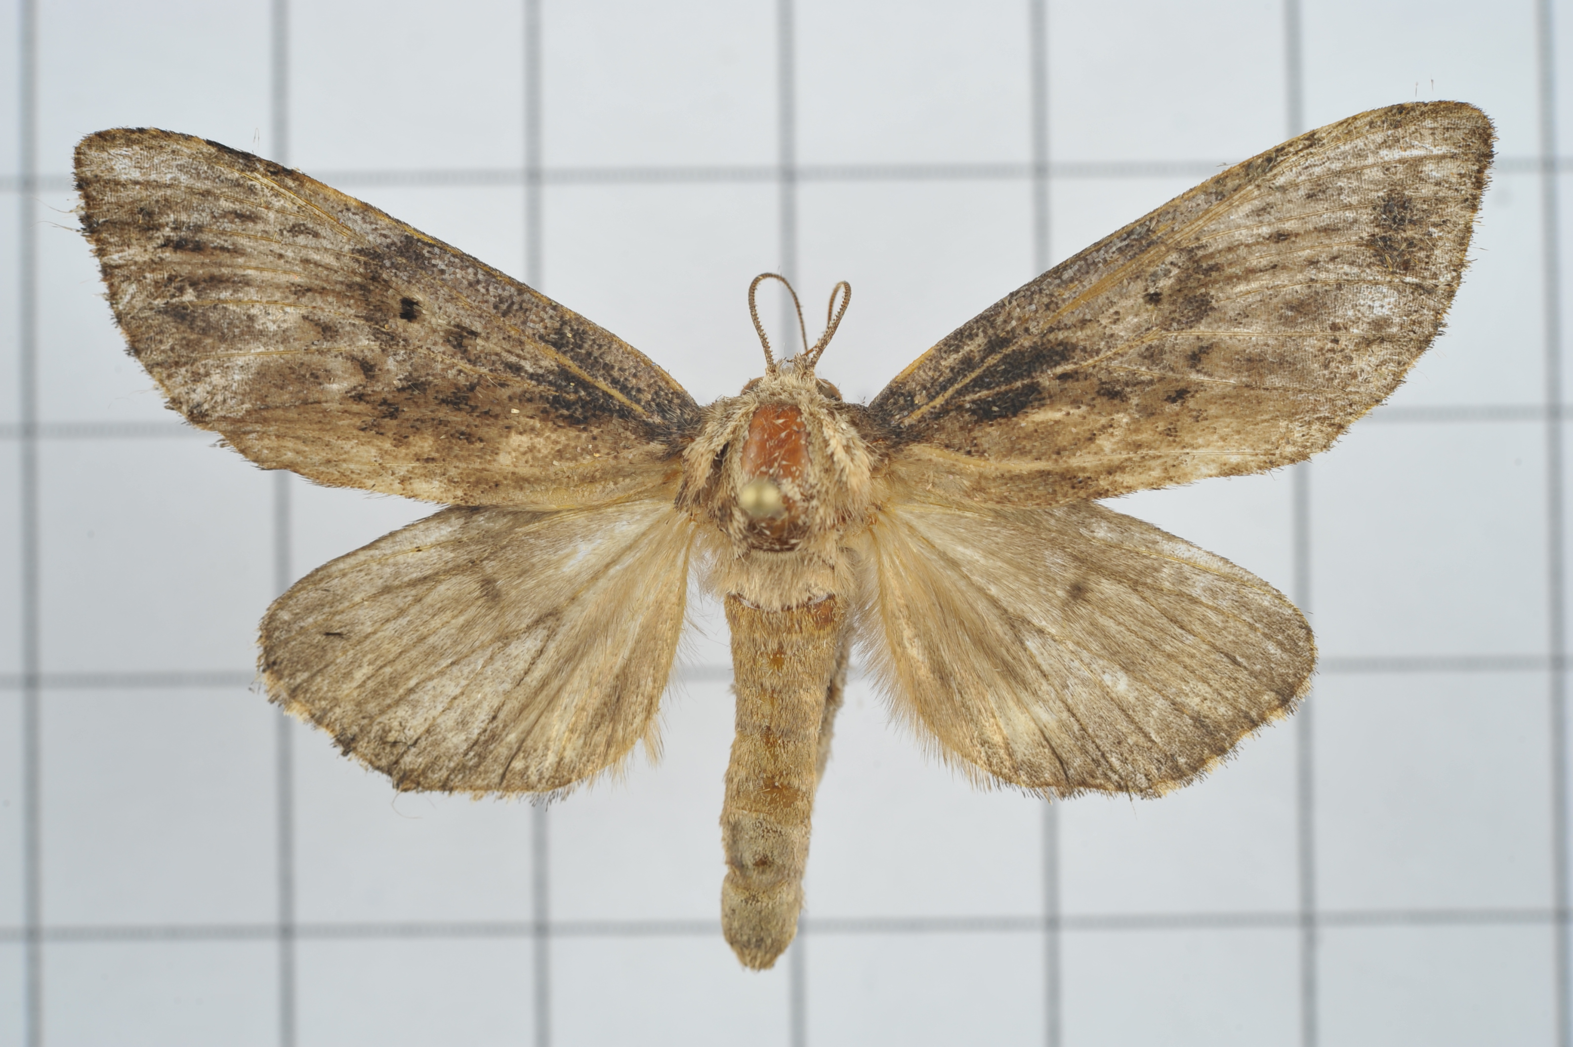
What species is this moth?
Norracoides basinotata
